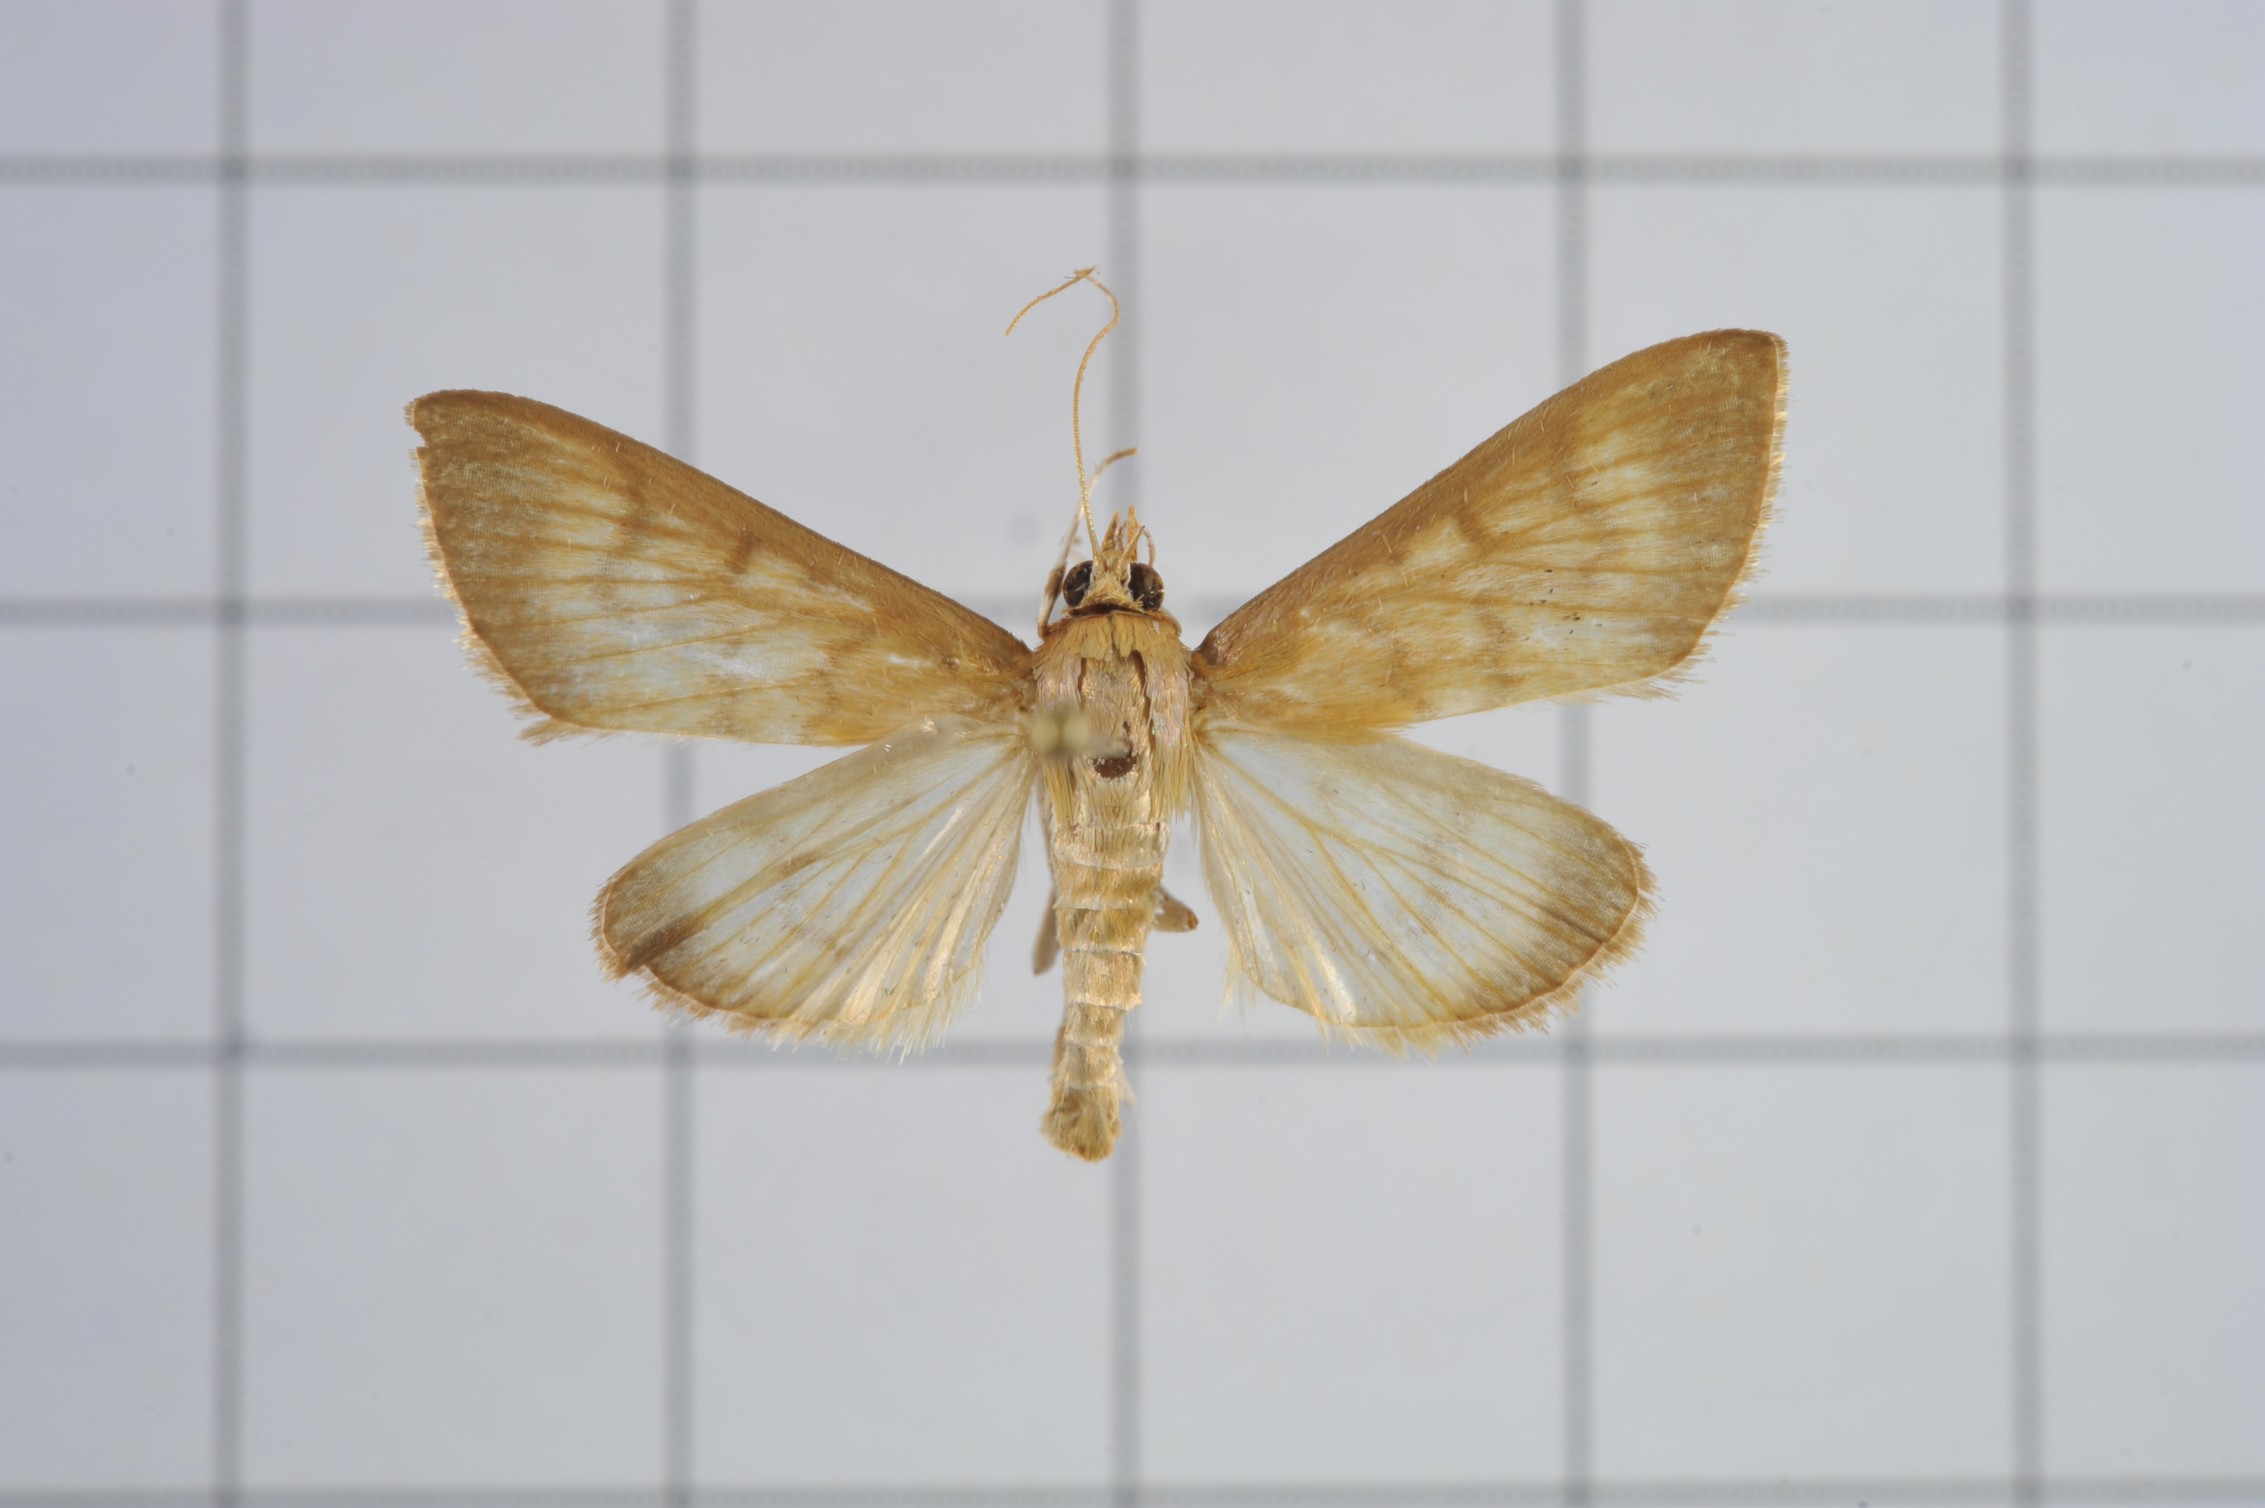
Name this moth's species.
Crypsiptya coclesalis
